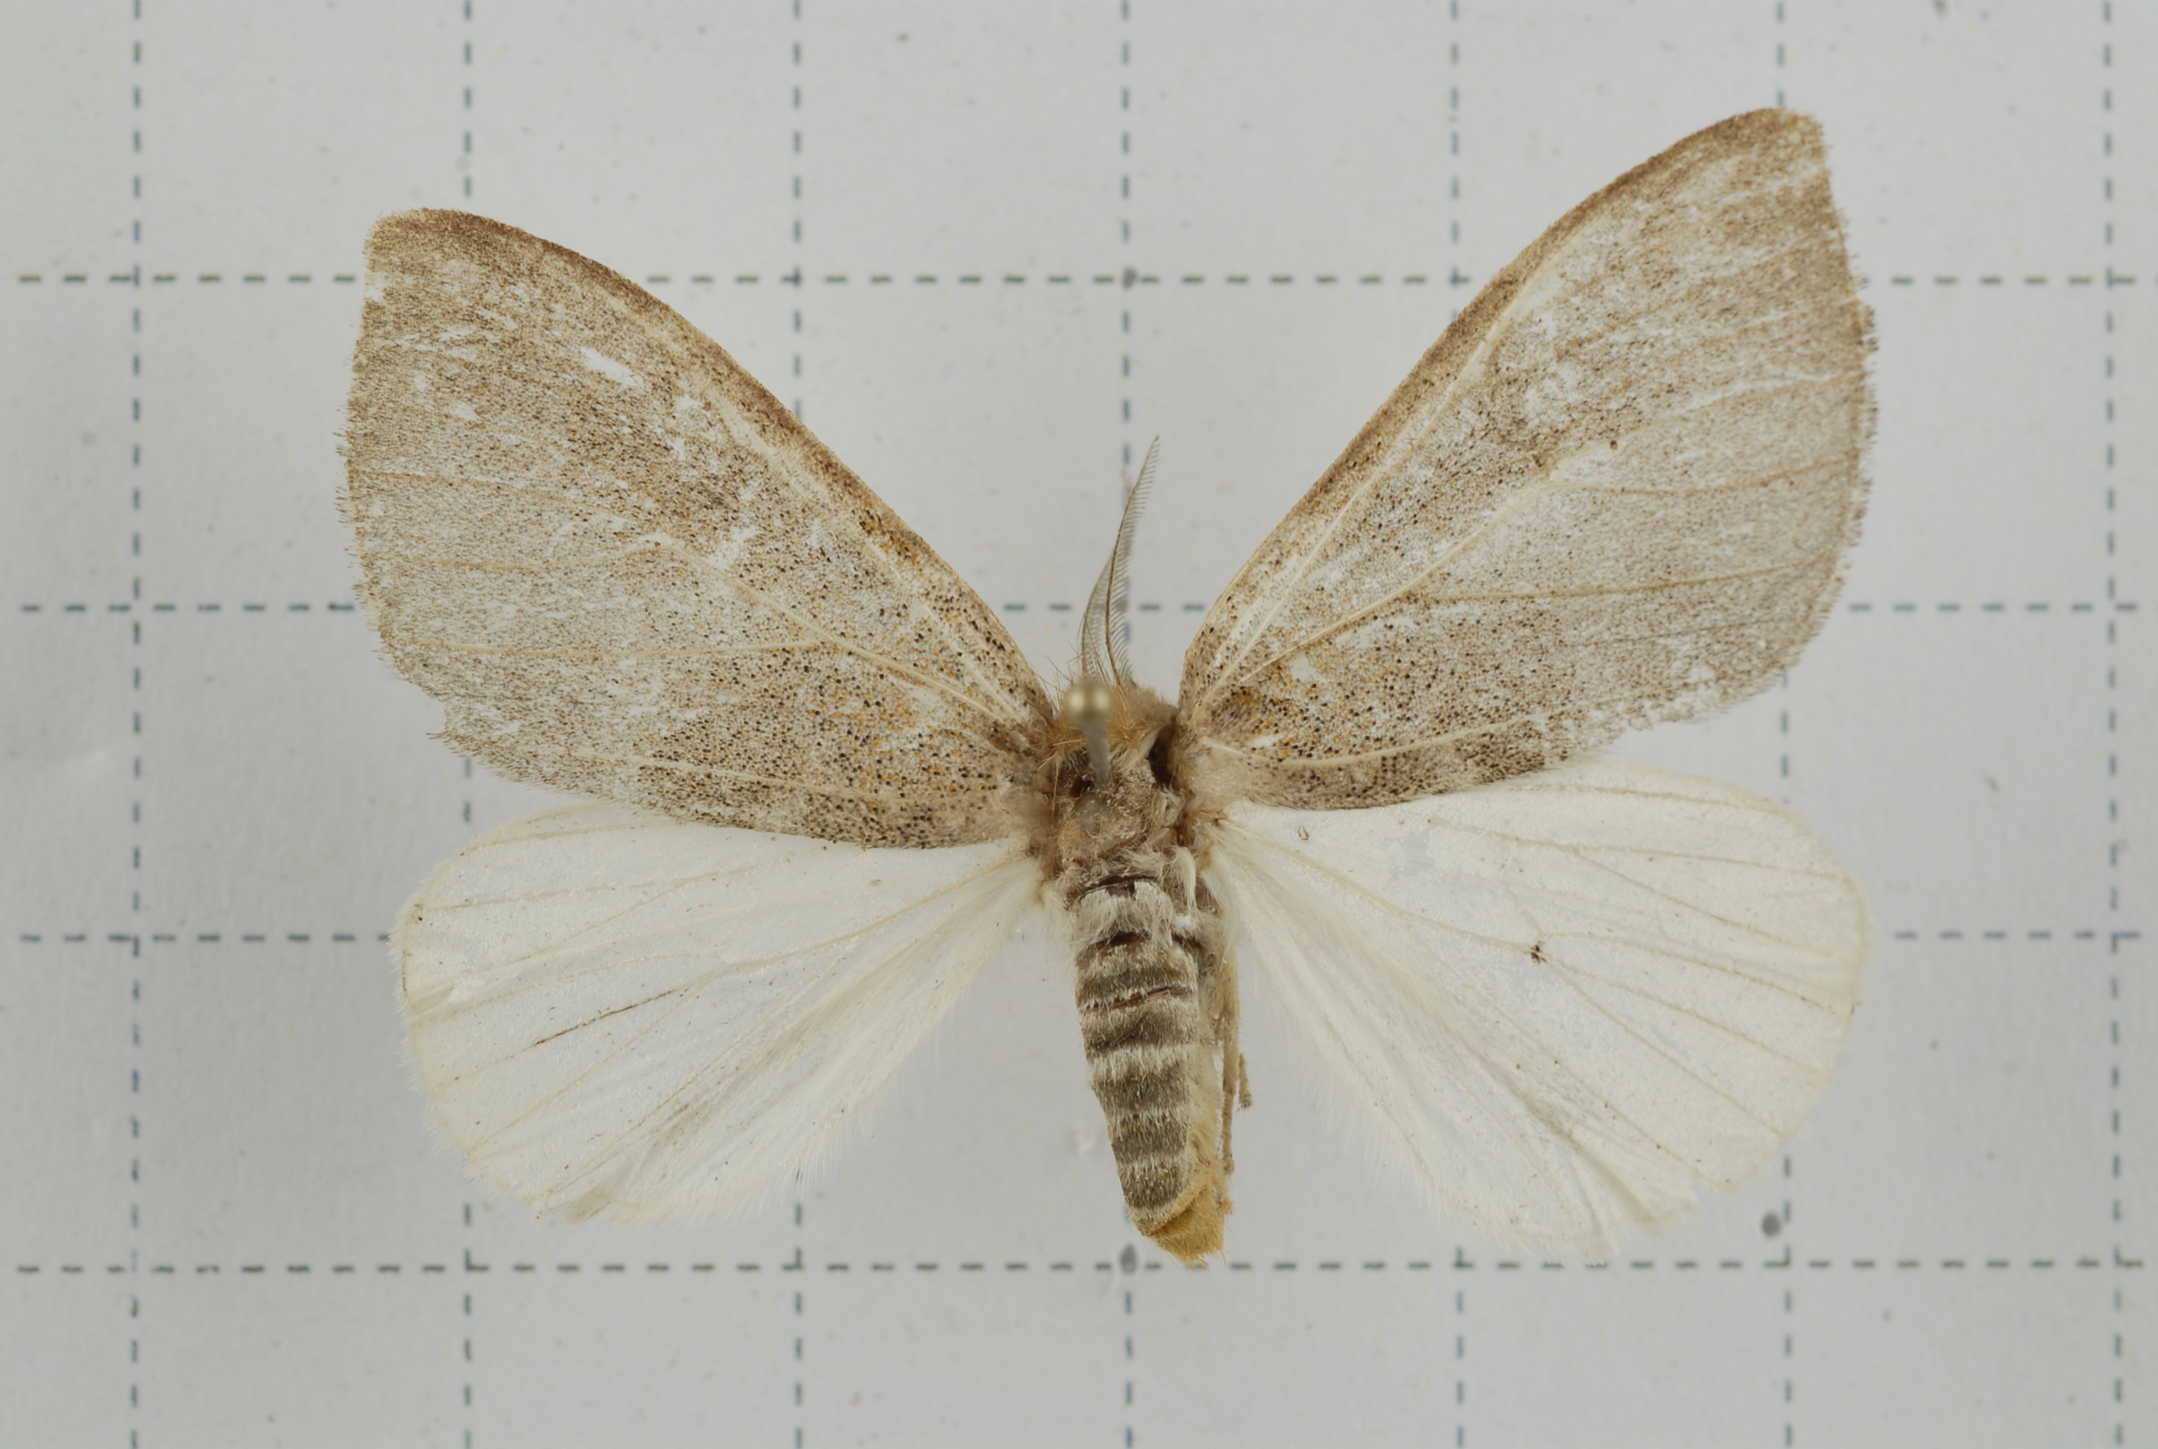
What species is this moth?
Pida postalba
